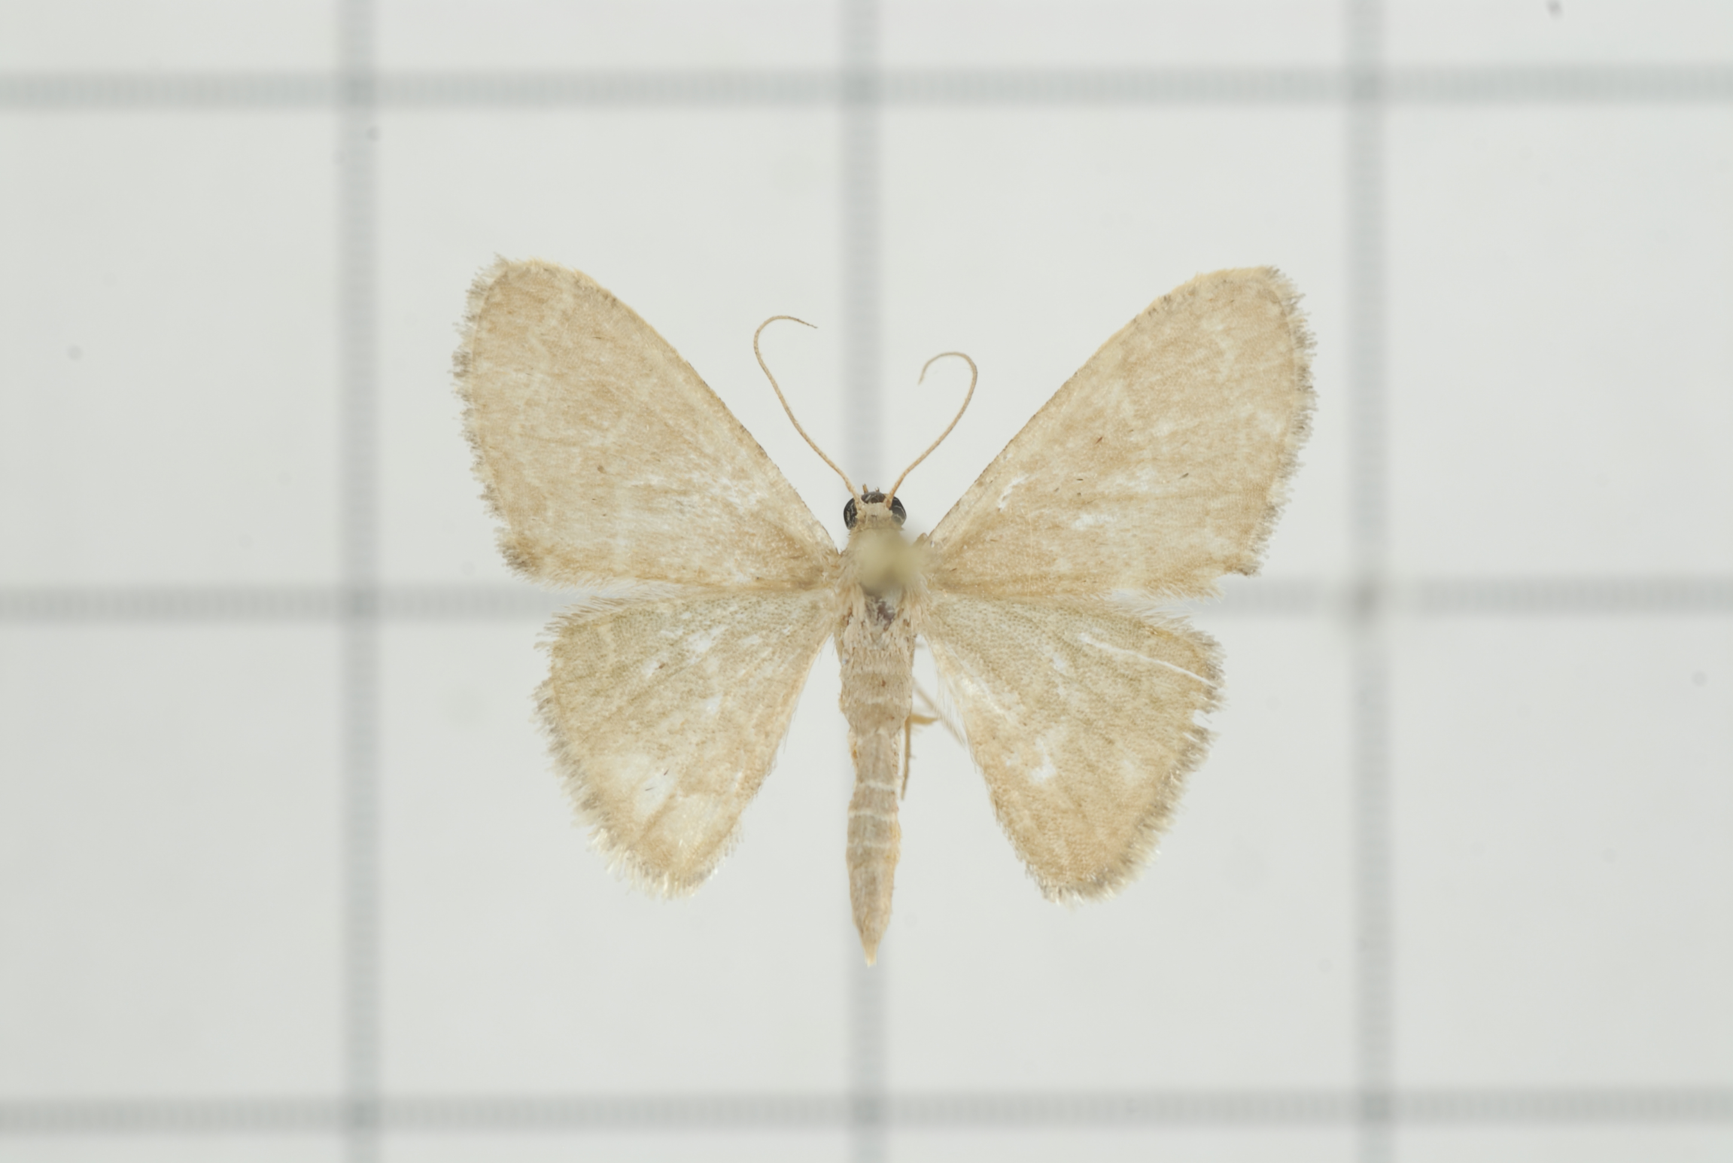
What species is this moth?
Lophophleps purpurea
